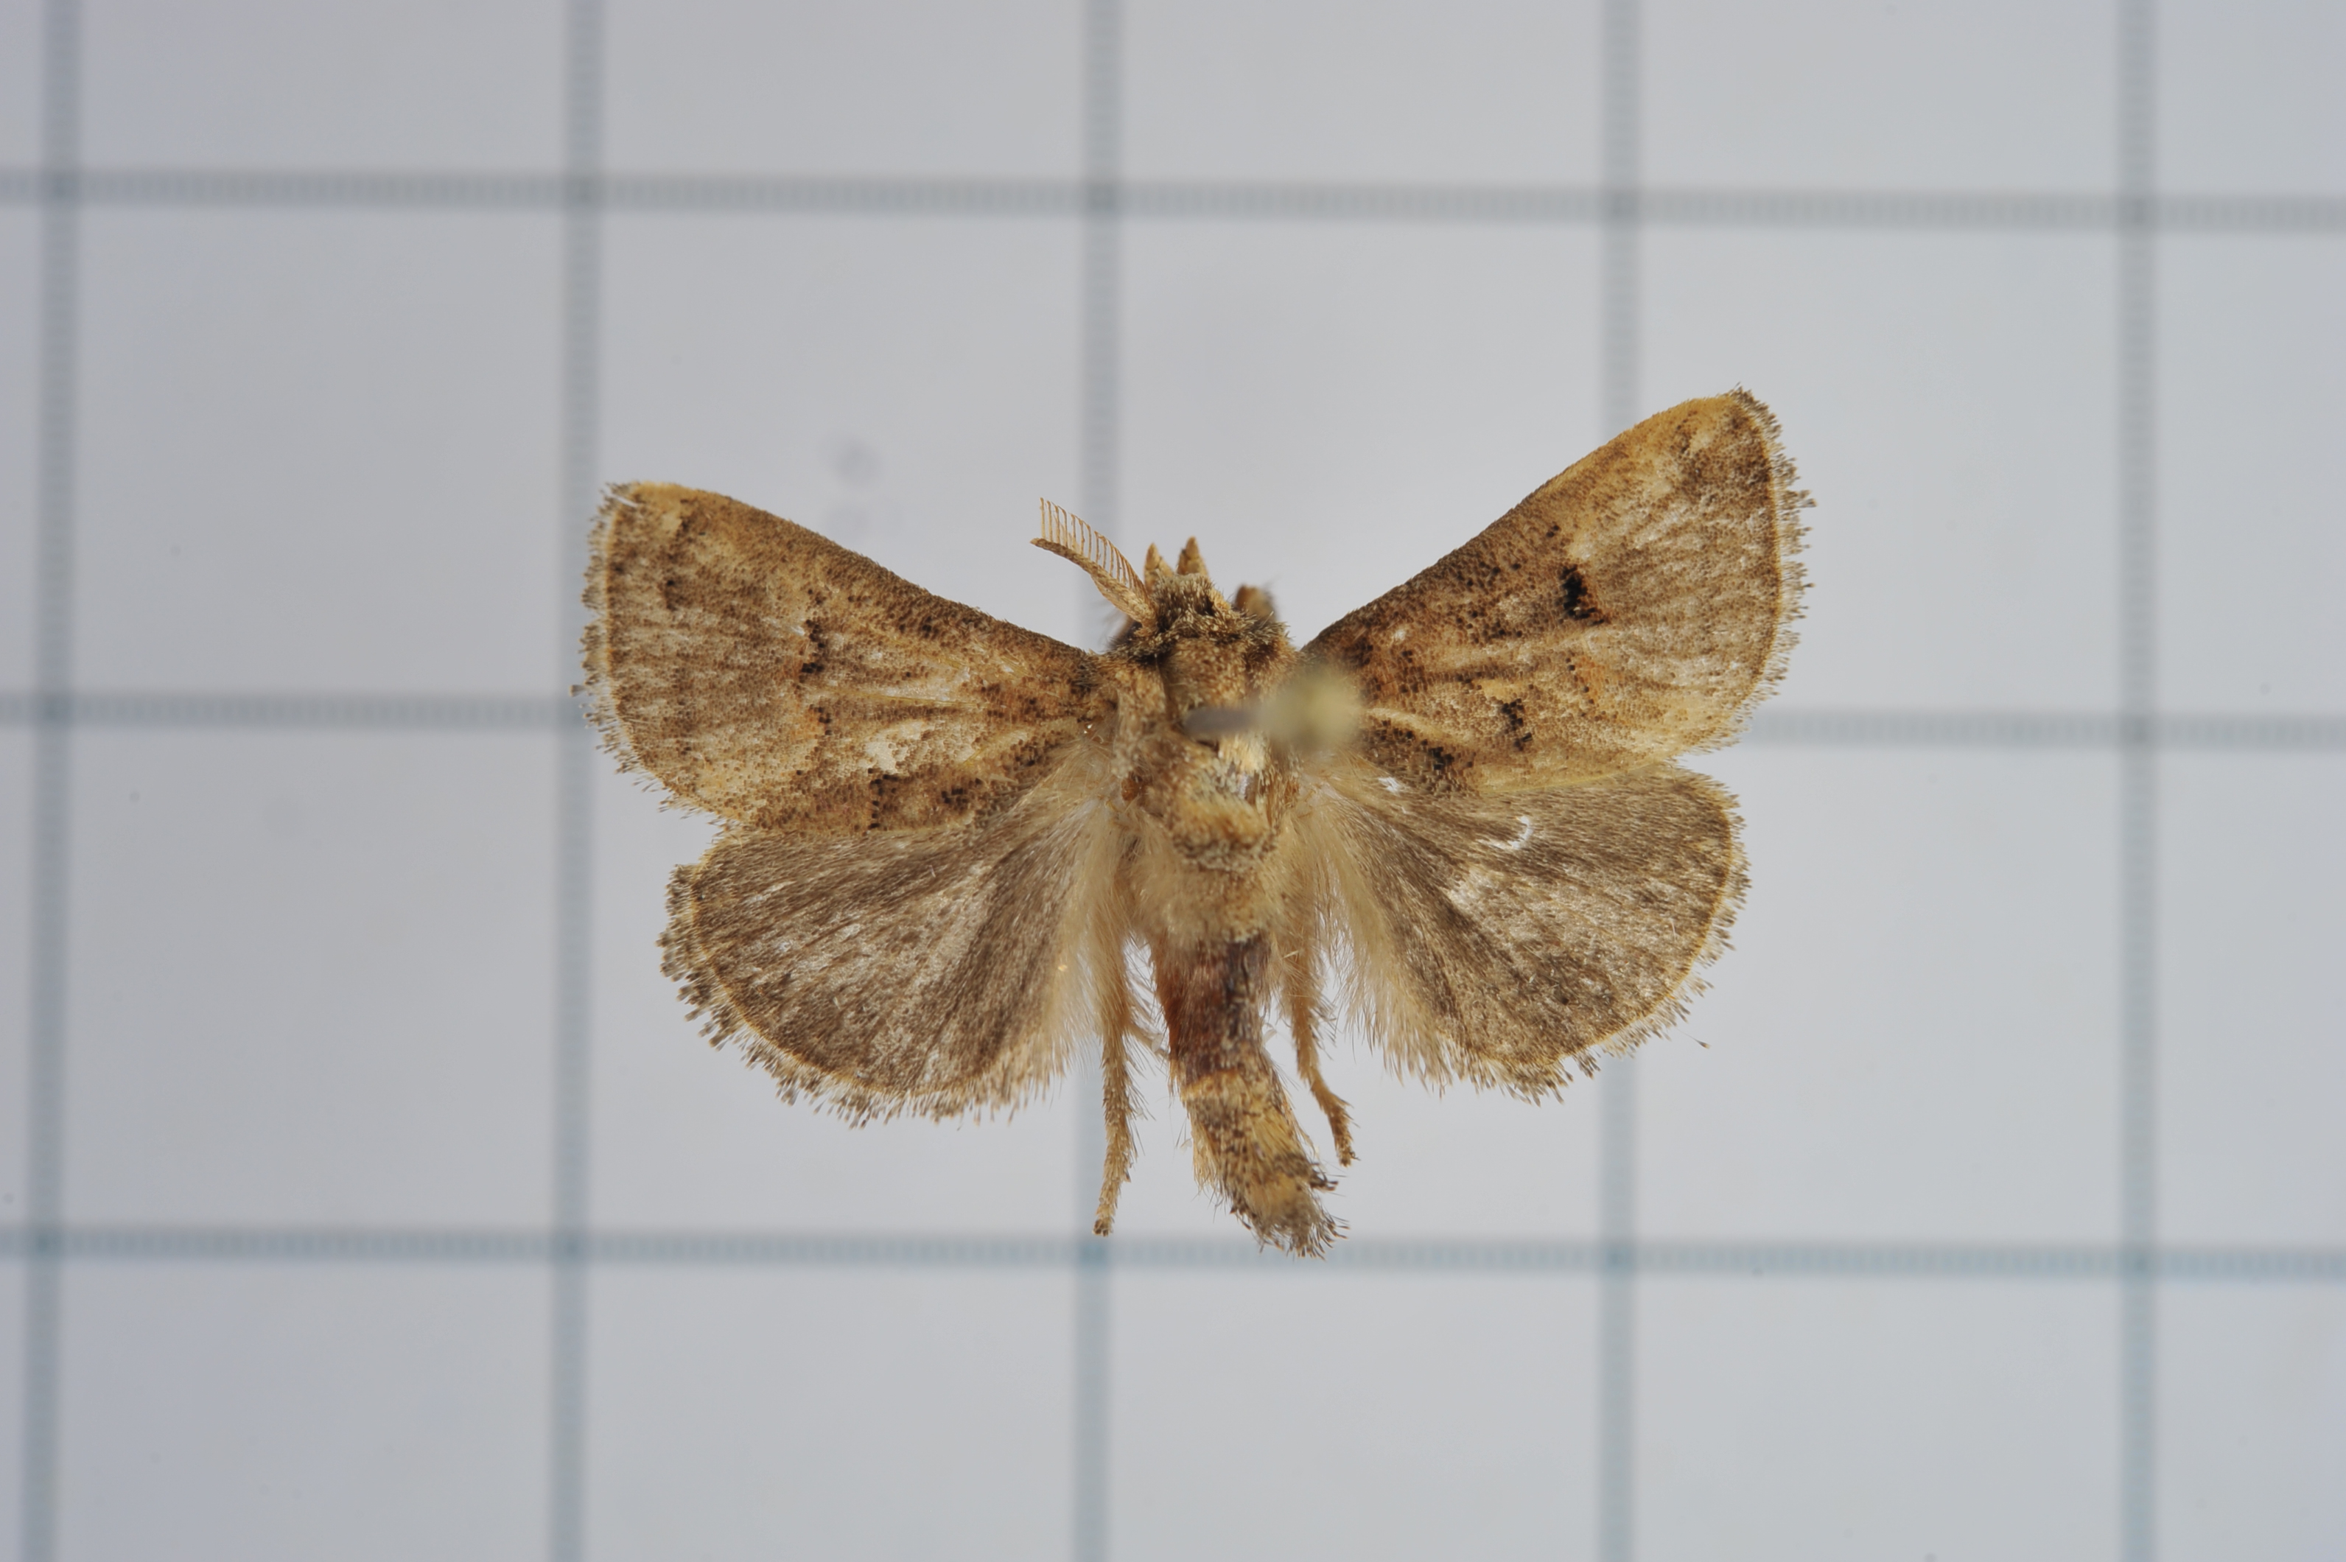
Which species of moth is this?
Orthocraspeda furva
